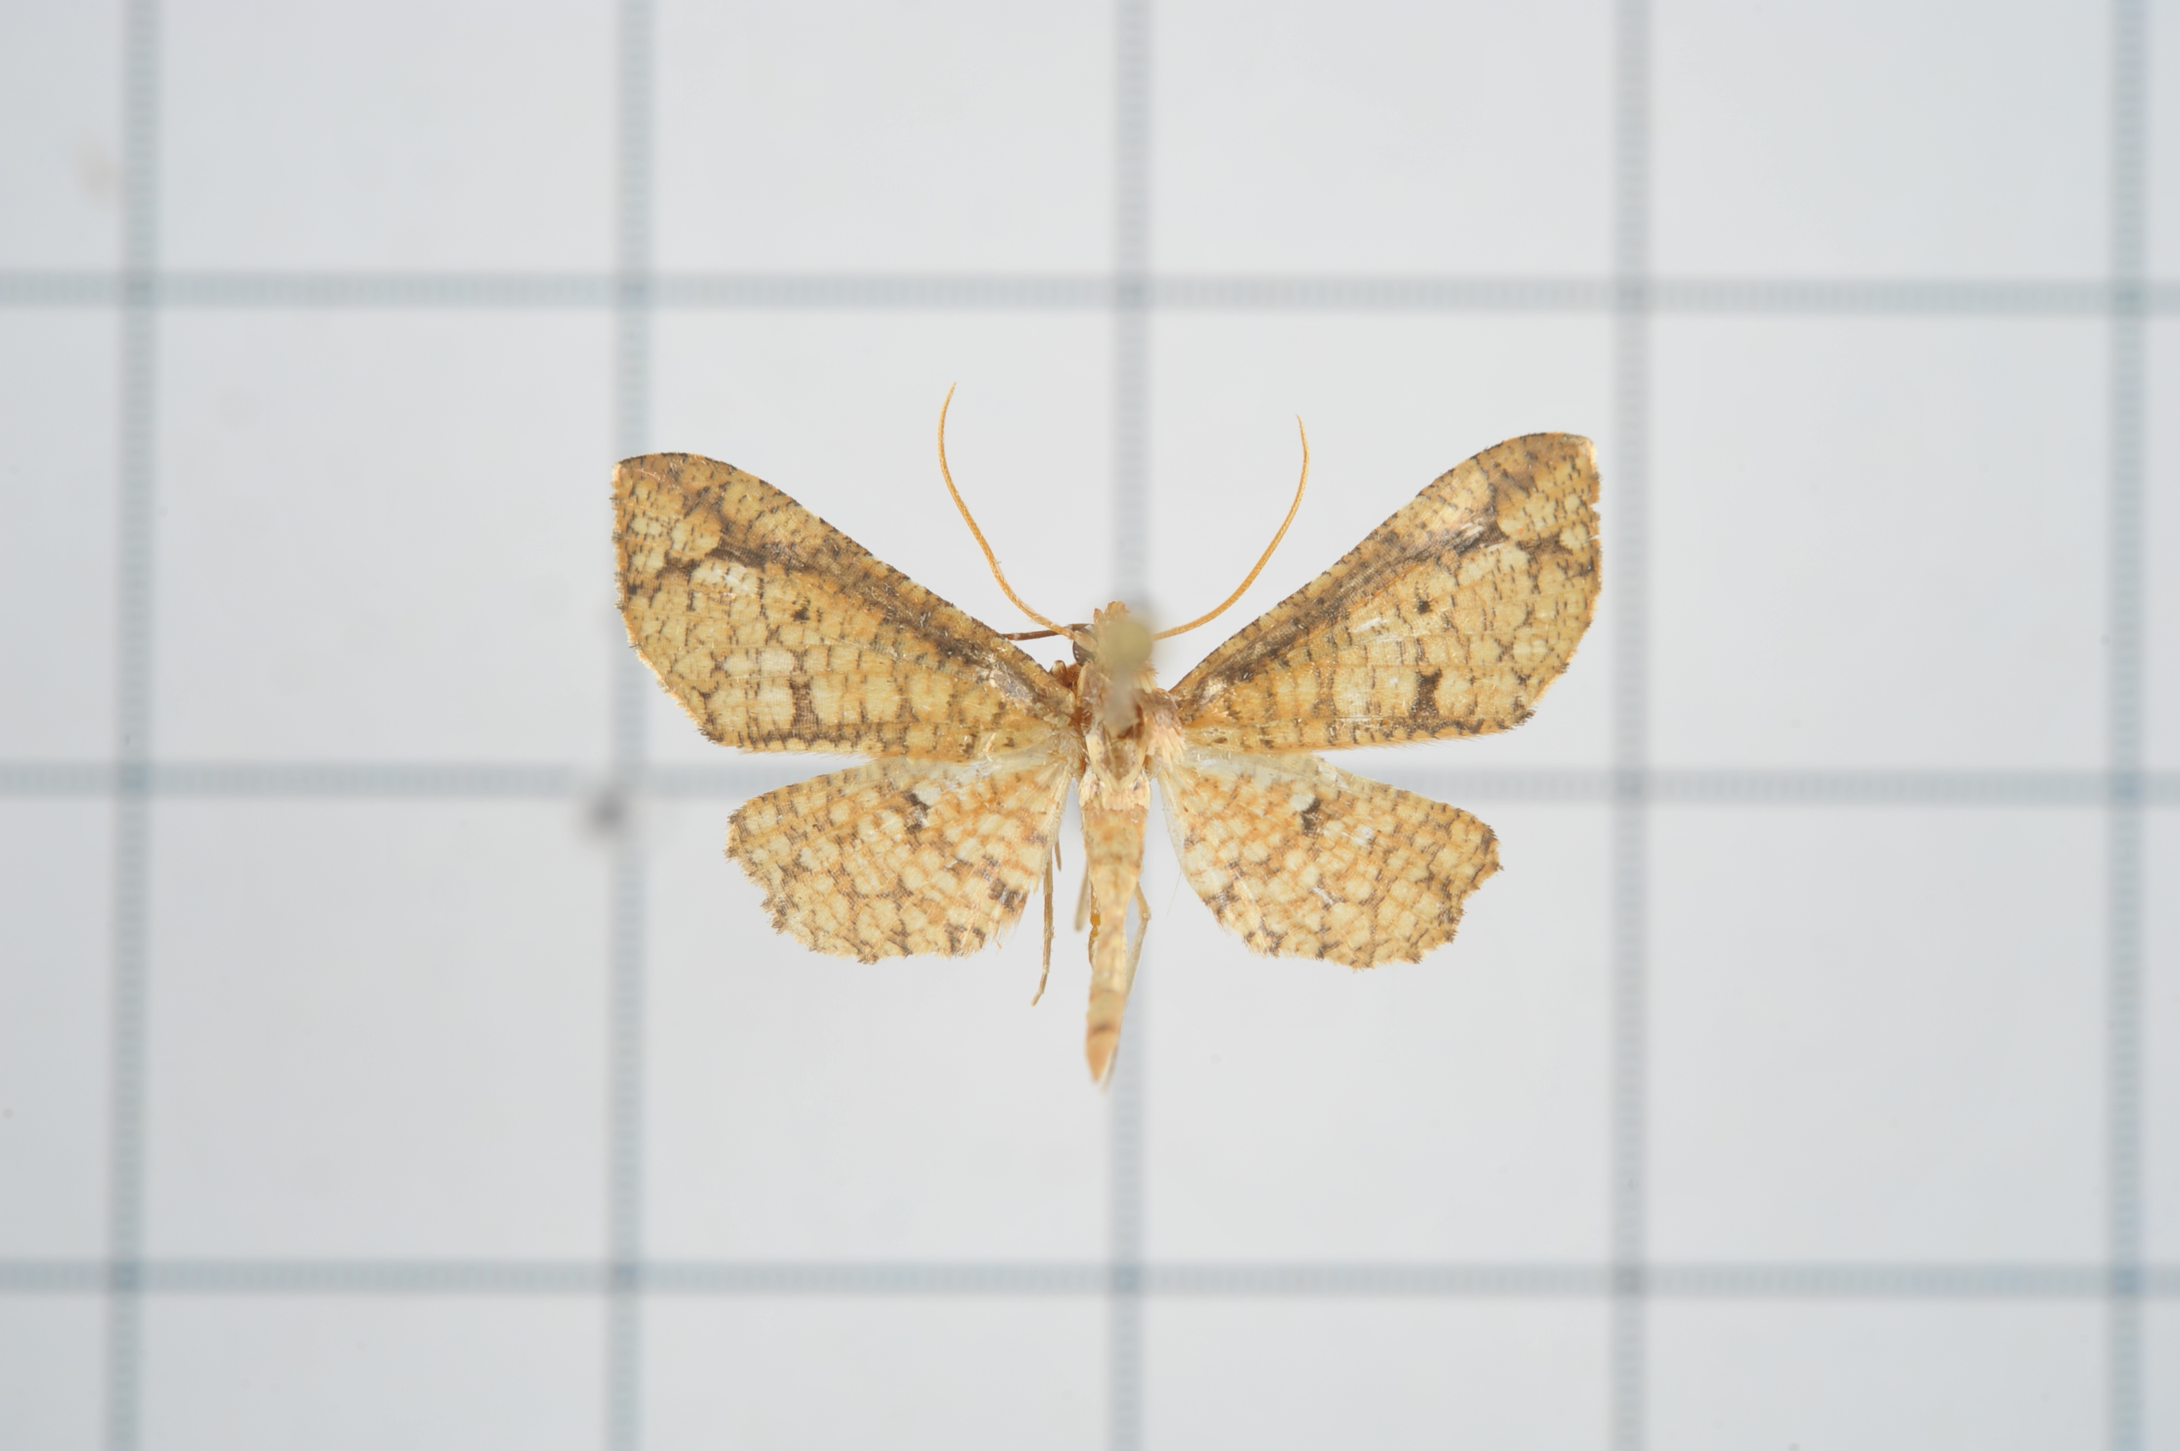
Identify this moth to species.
Pharambara splendida
